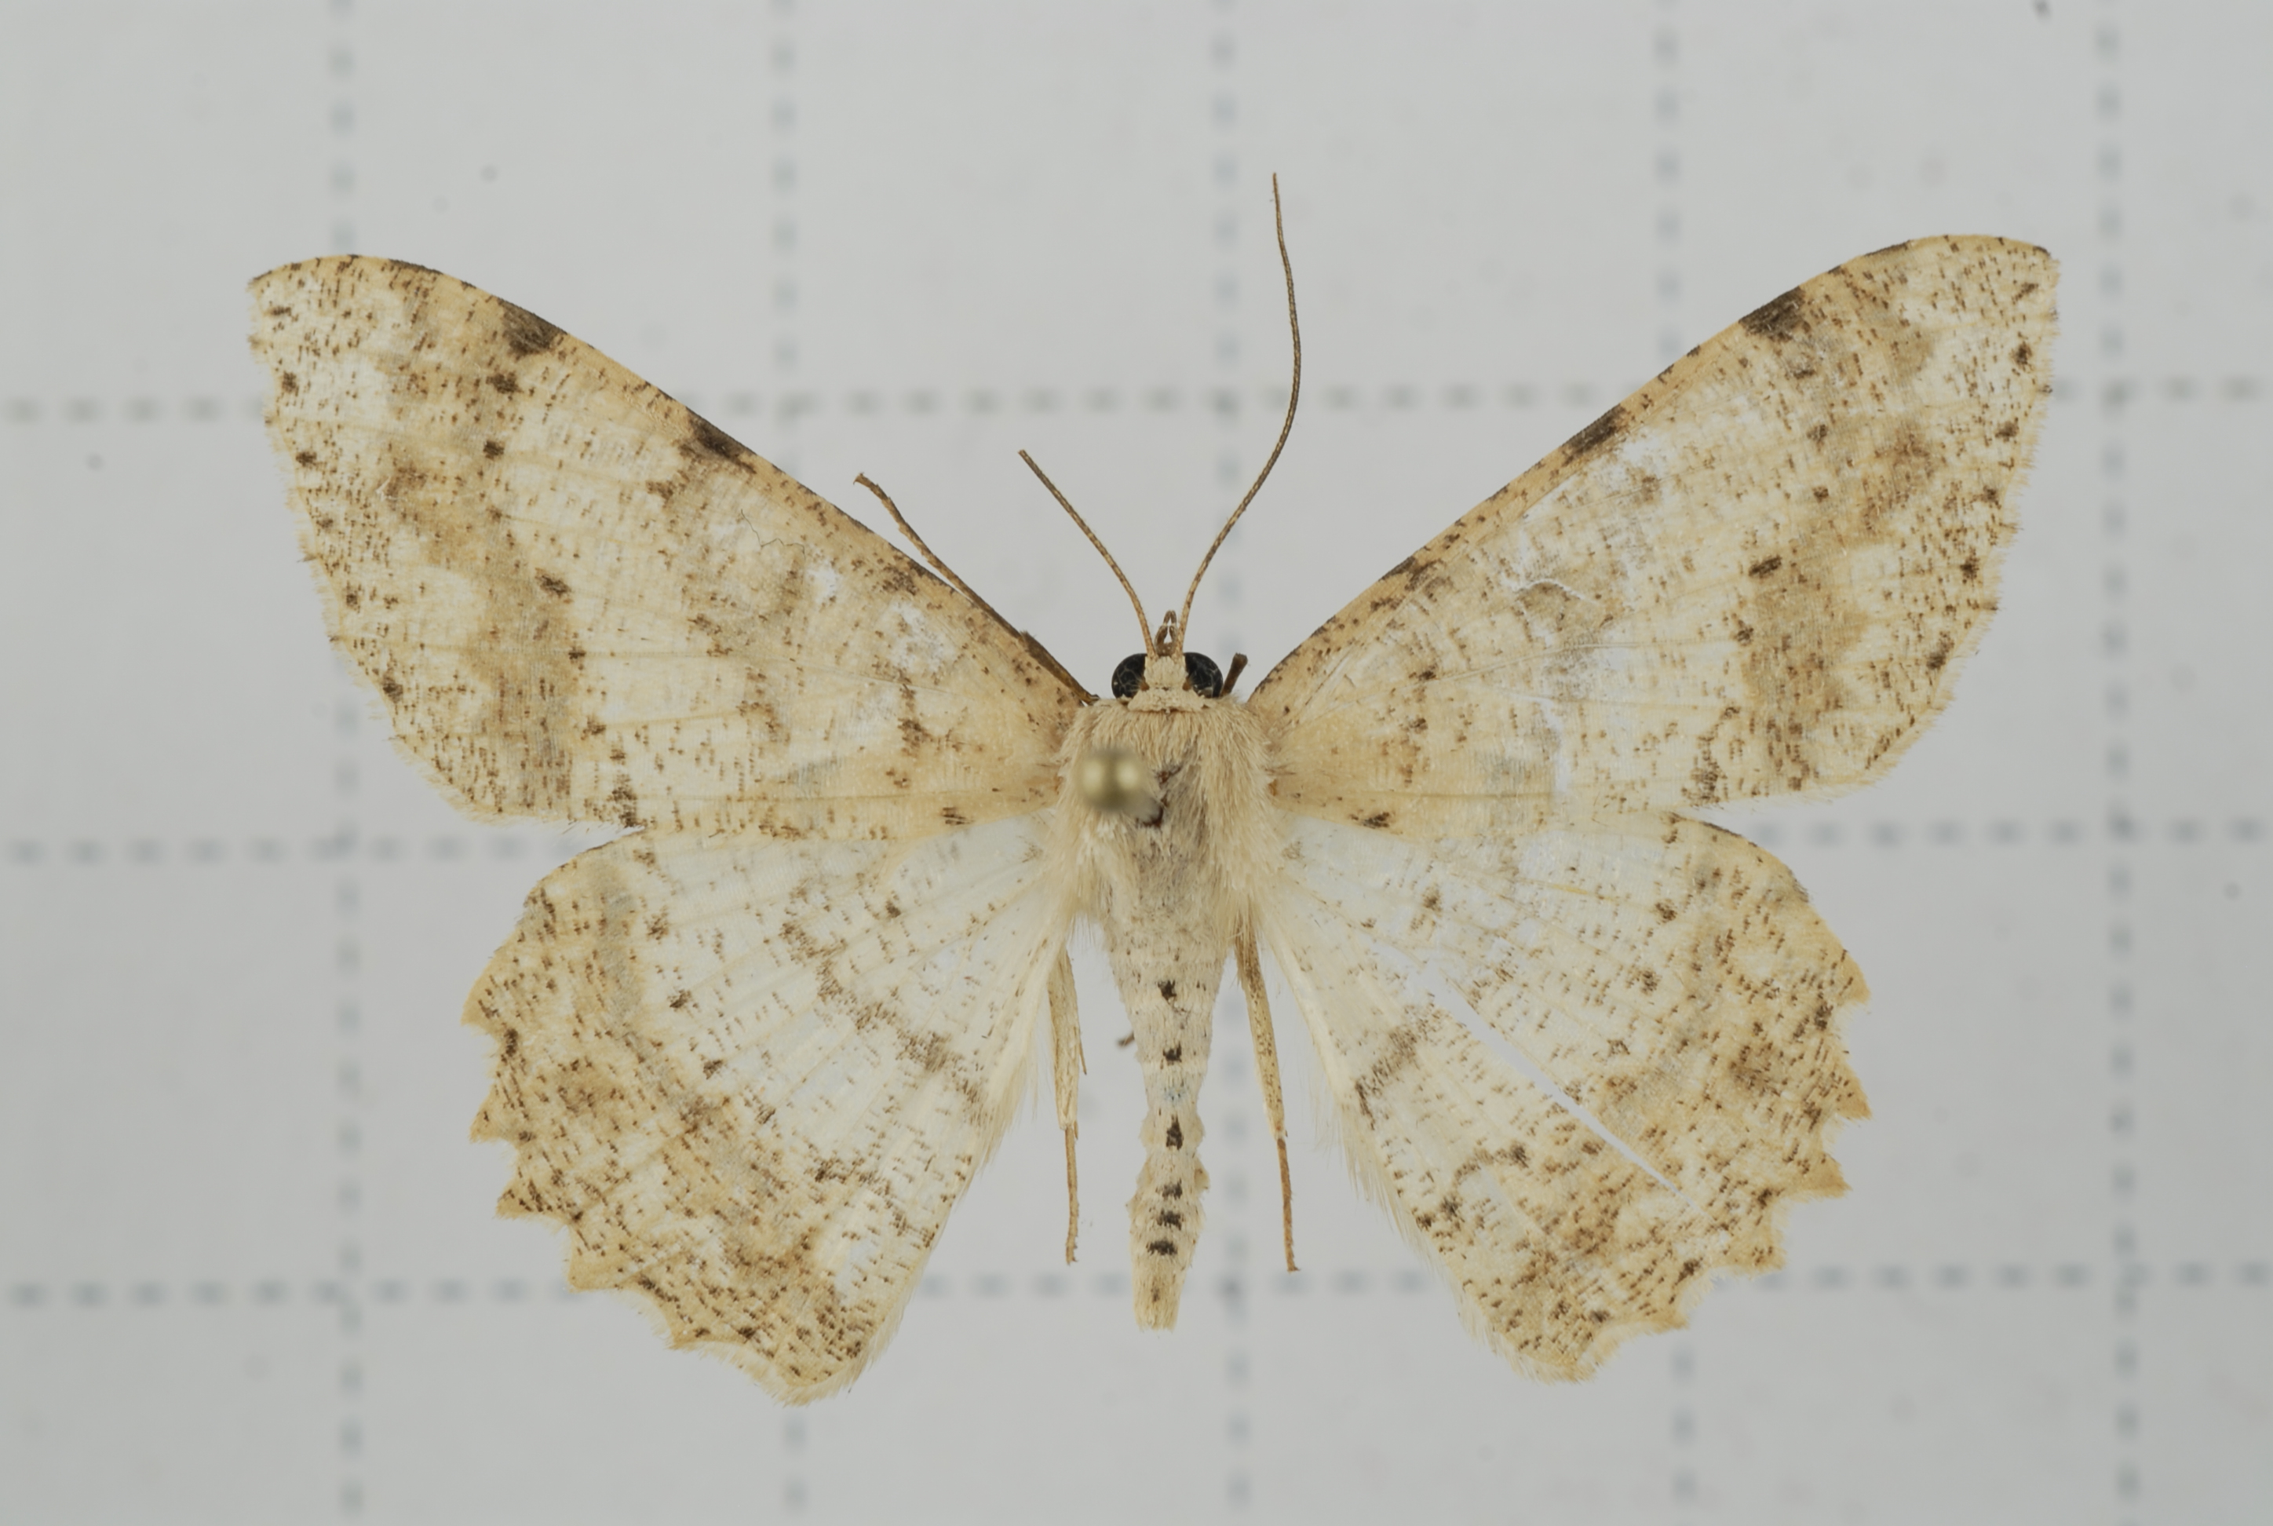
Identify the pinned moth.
Luxiaria emphatica
